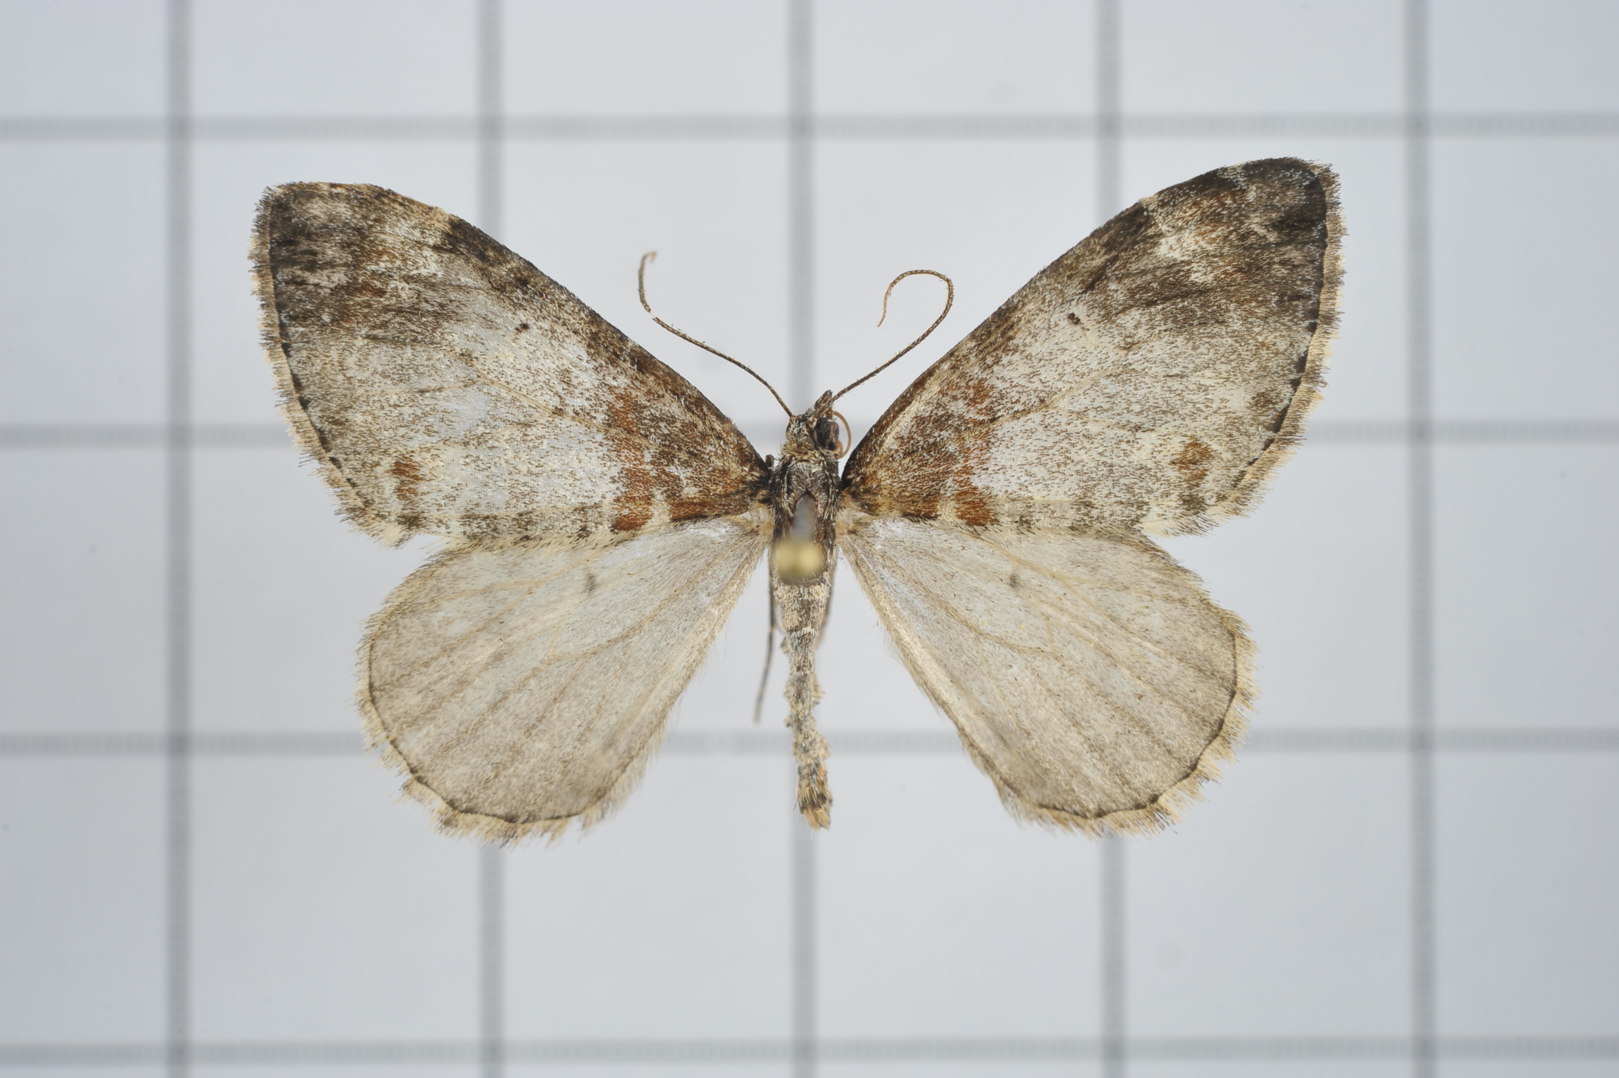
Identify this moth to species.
Dysstroma cinereata cinereata
